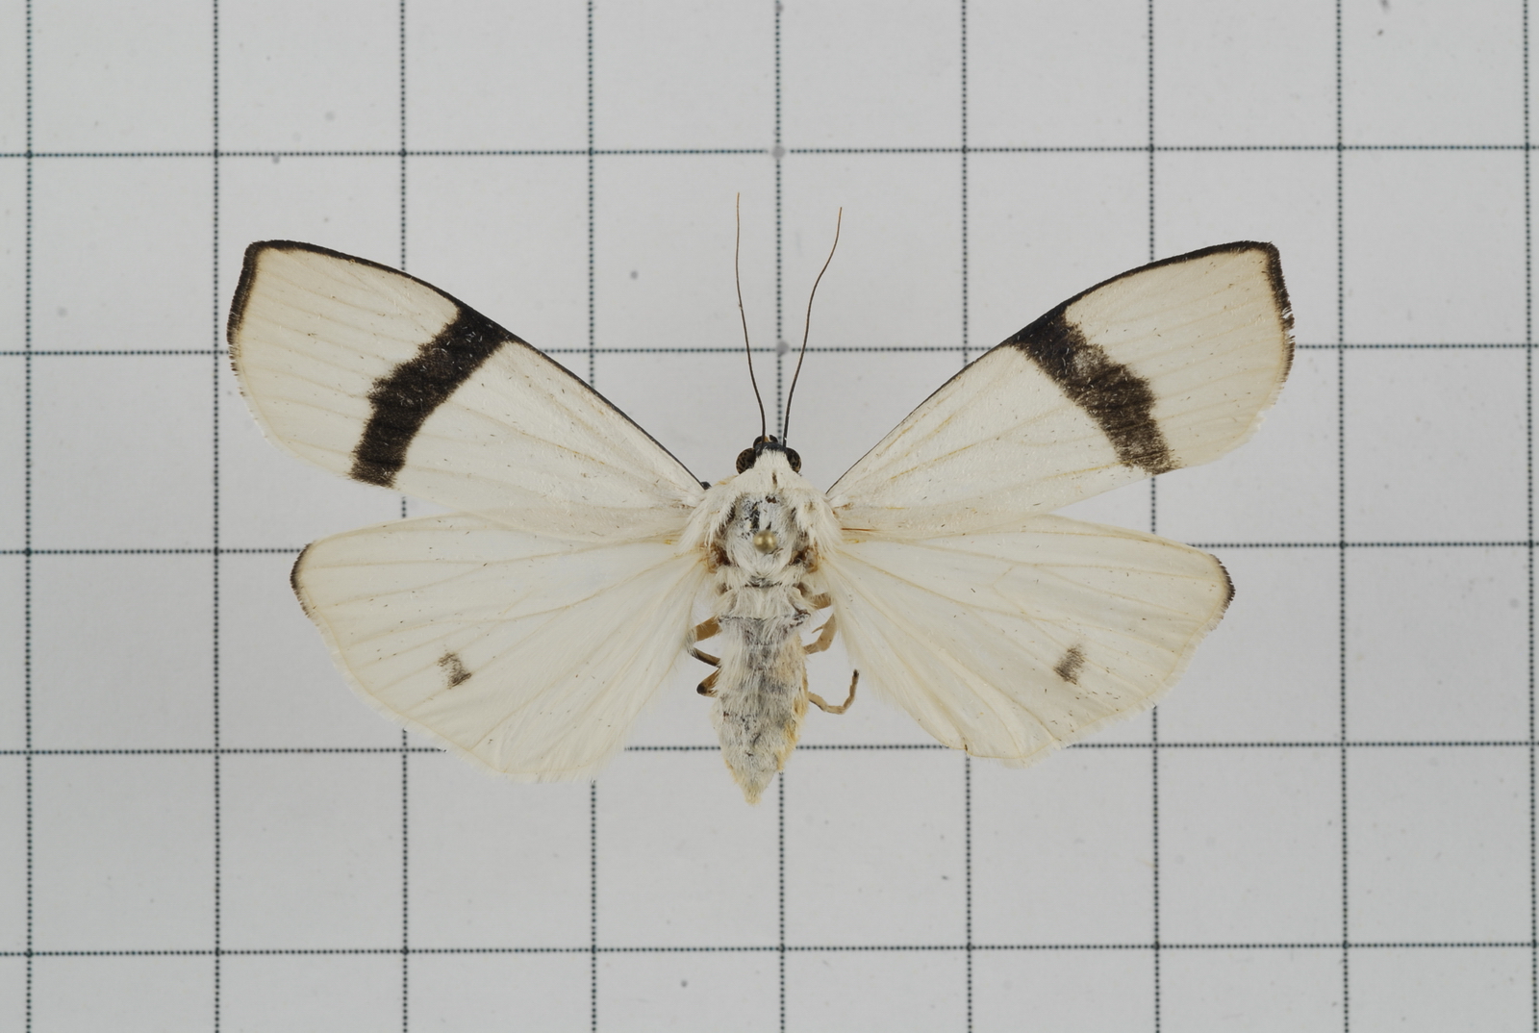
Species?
Vamuna alboluteora
